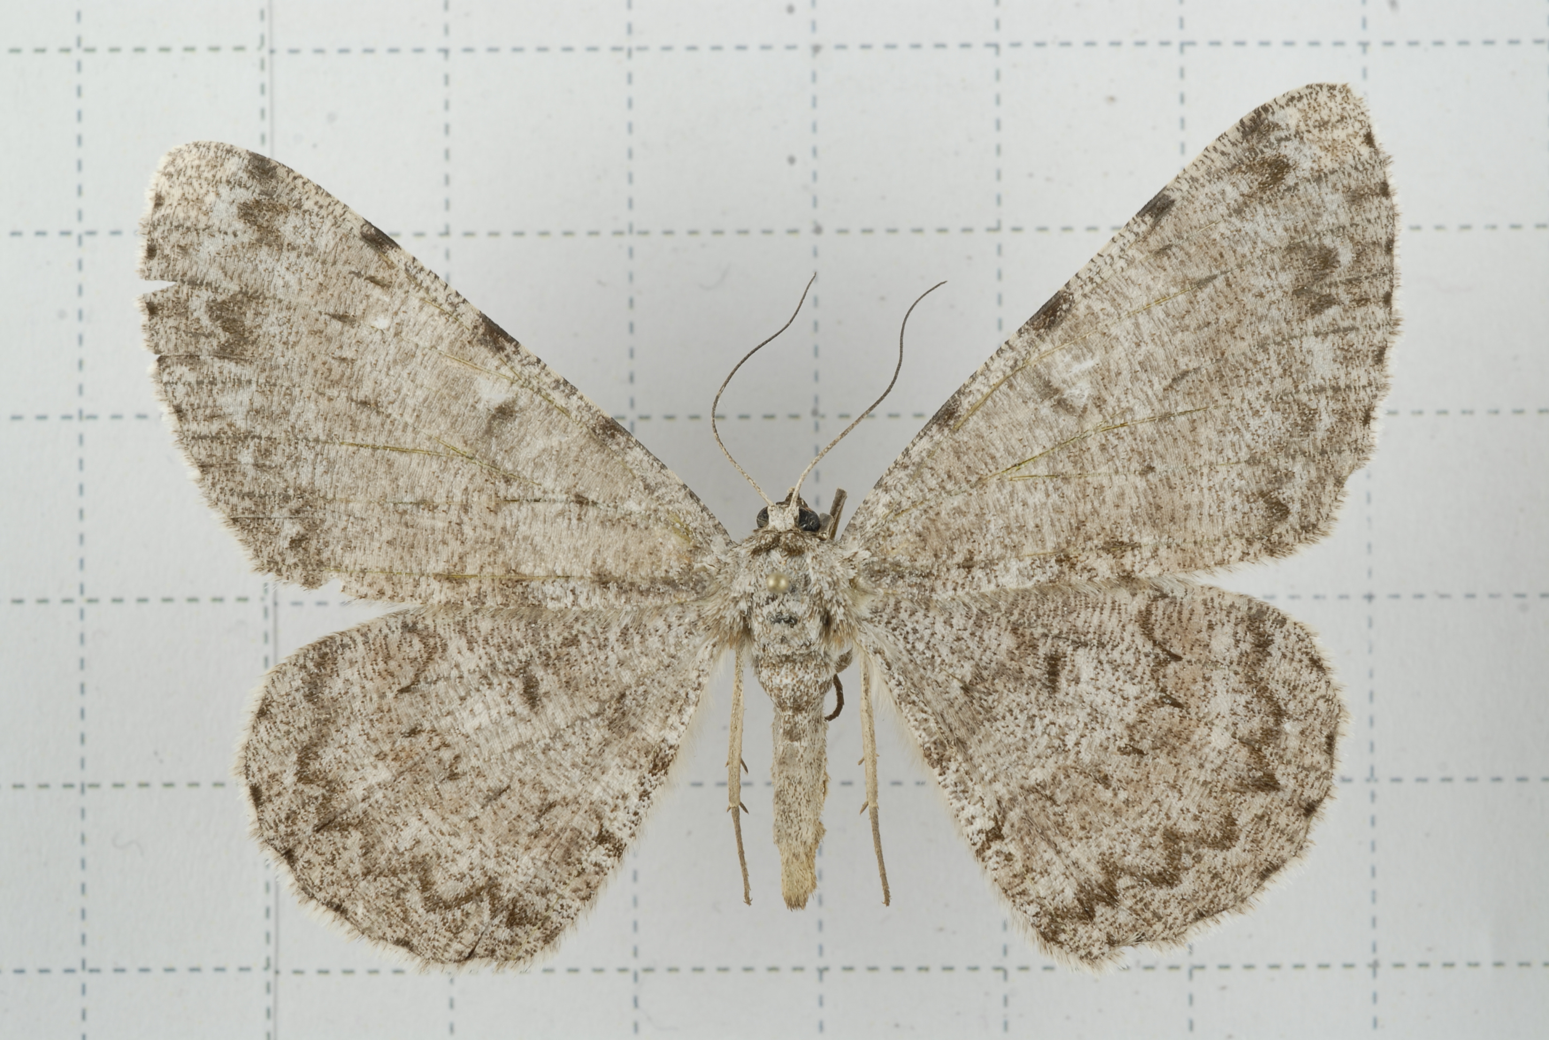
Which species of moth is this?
Hypomecis cineracea
